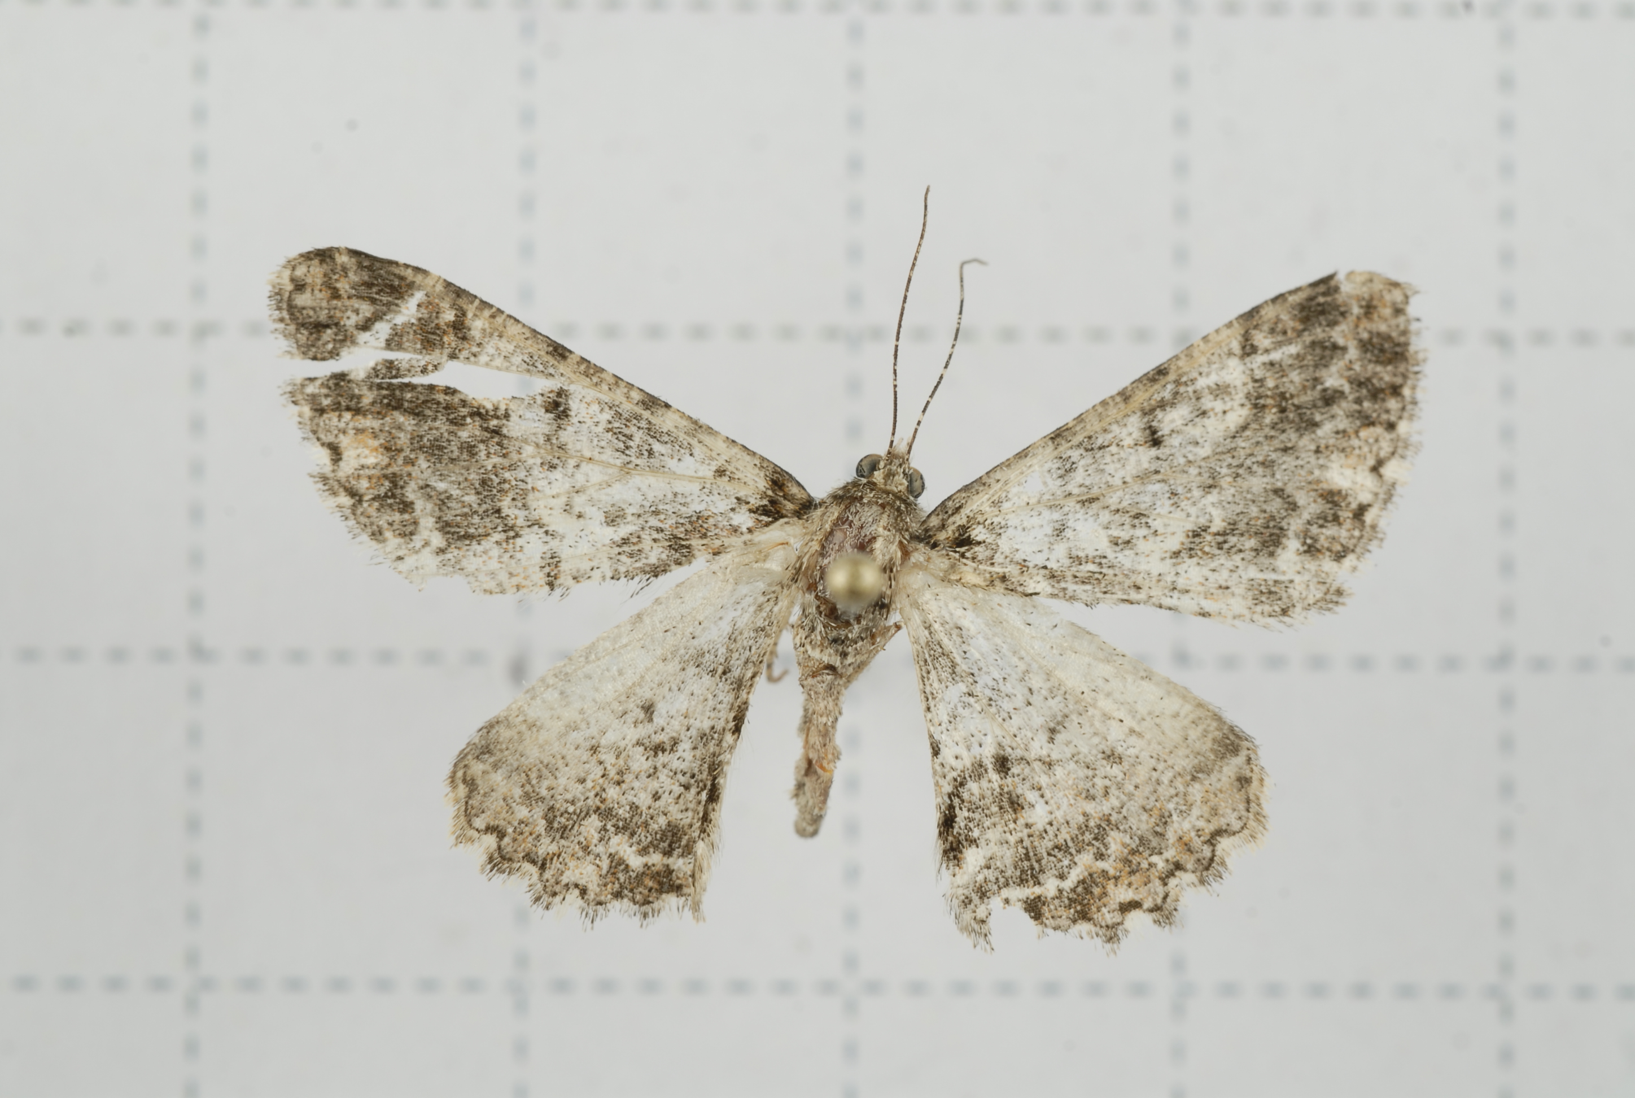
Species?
Alcis taiwanovariegata
